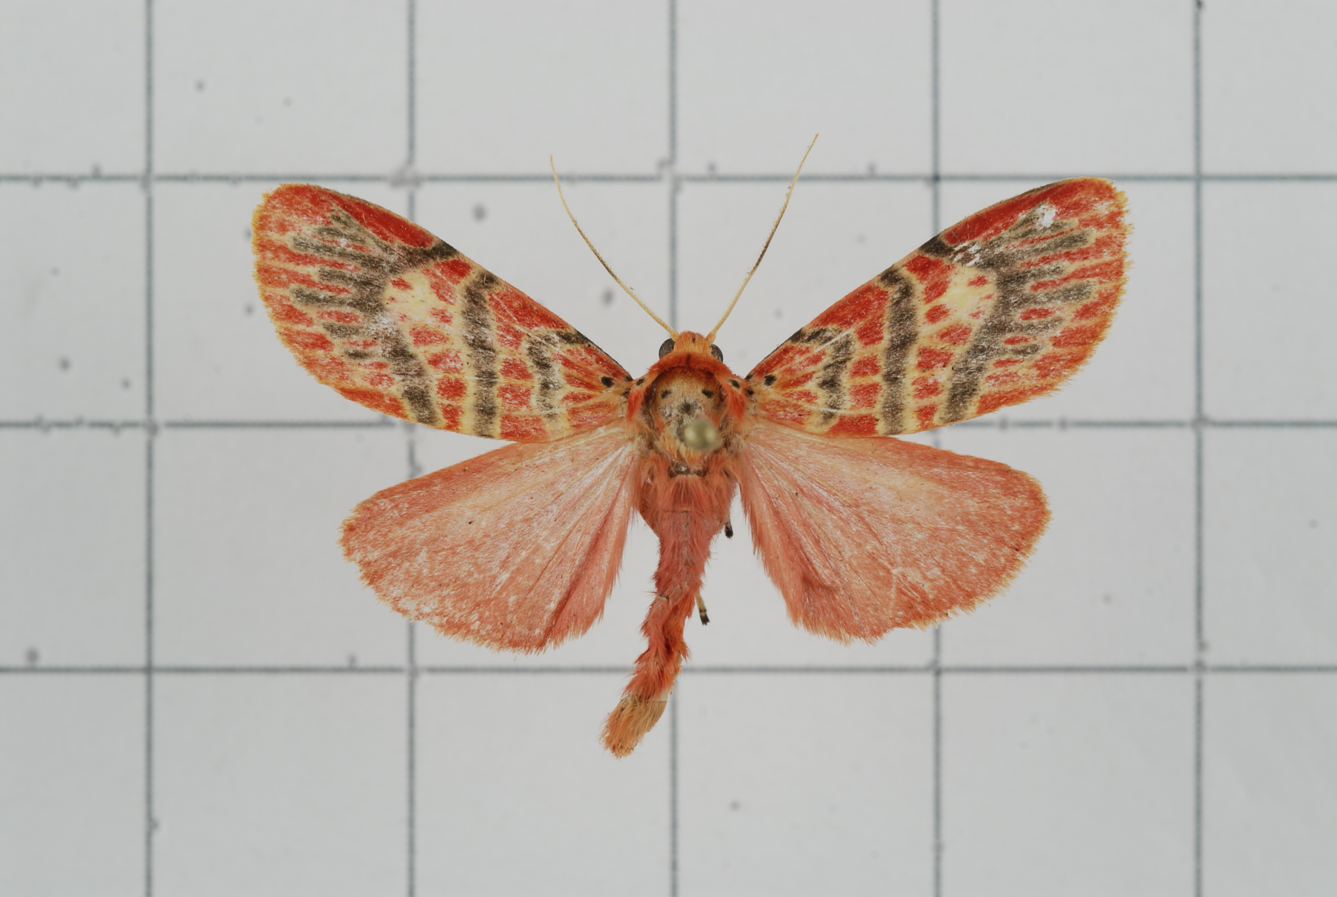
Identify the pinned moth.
Barsine sauteri
